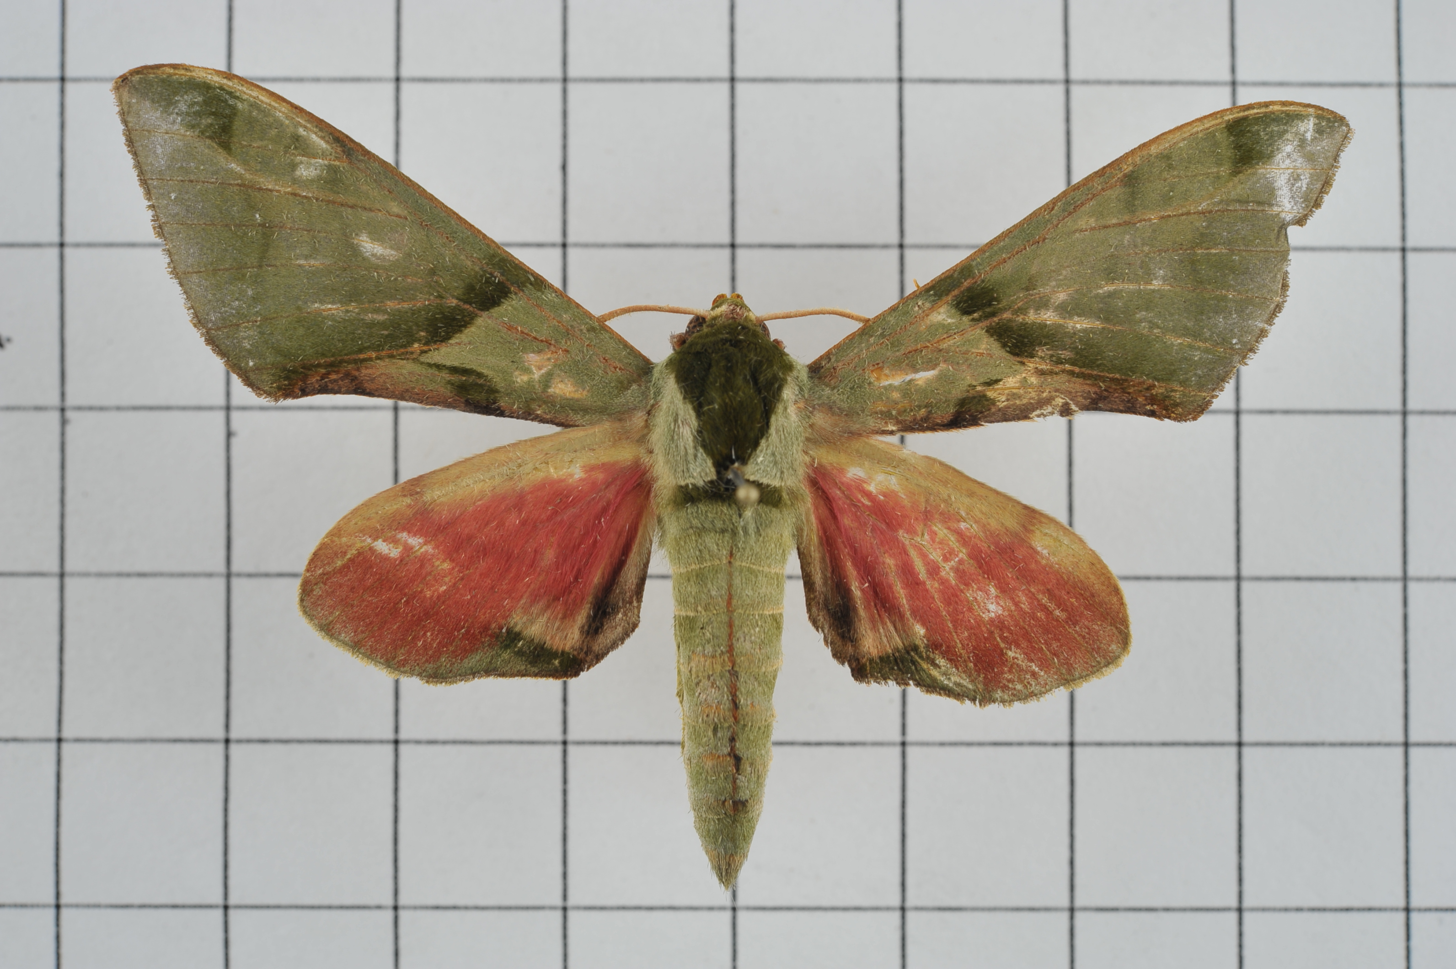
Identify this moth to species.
Callambulyx tatarinovii formosana
